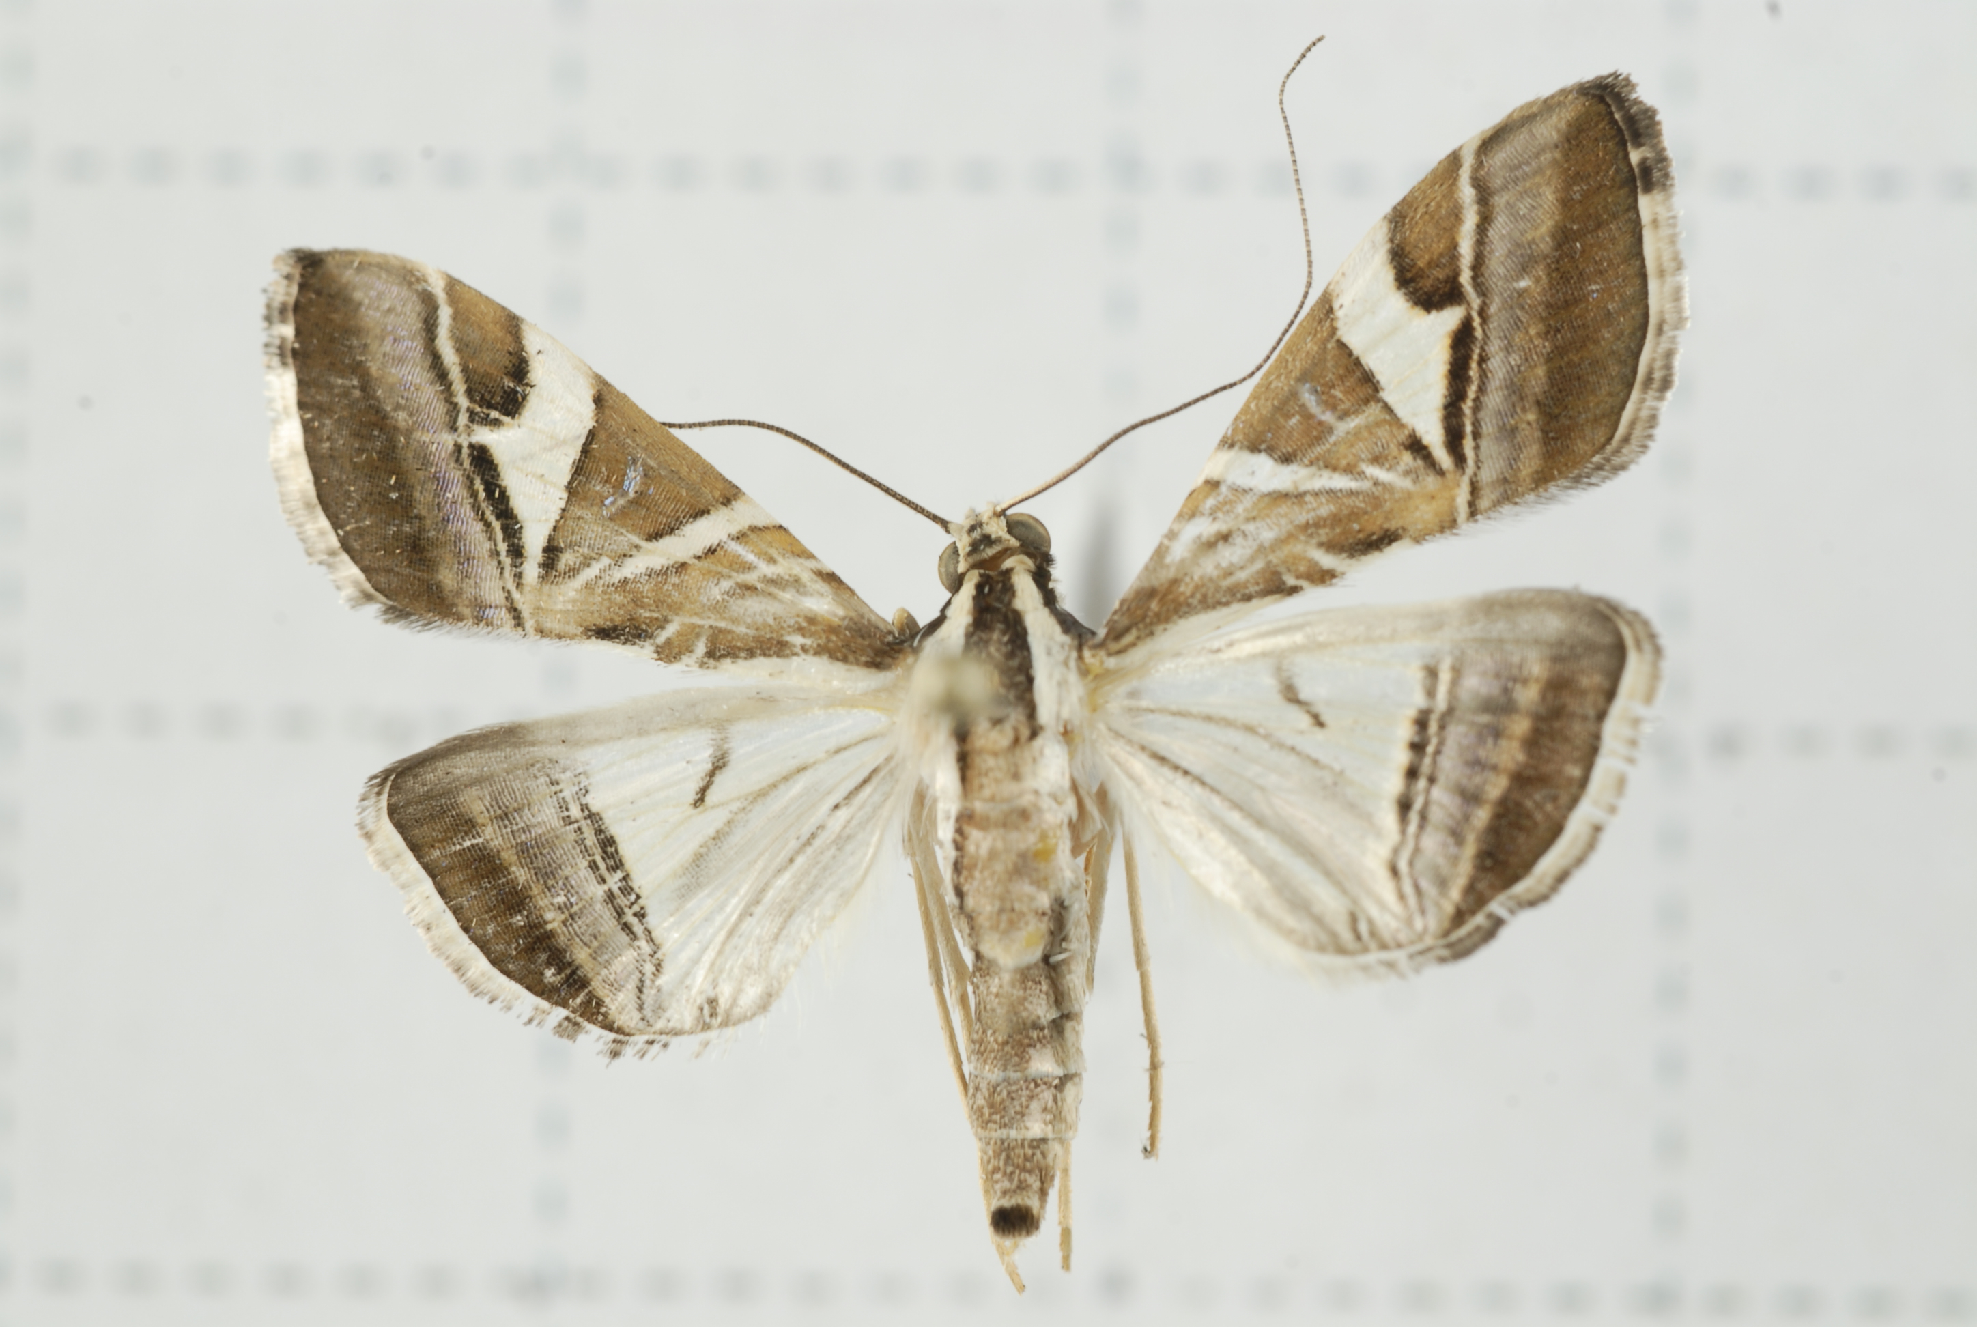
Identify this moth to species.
Agrioglypta itysalis
